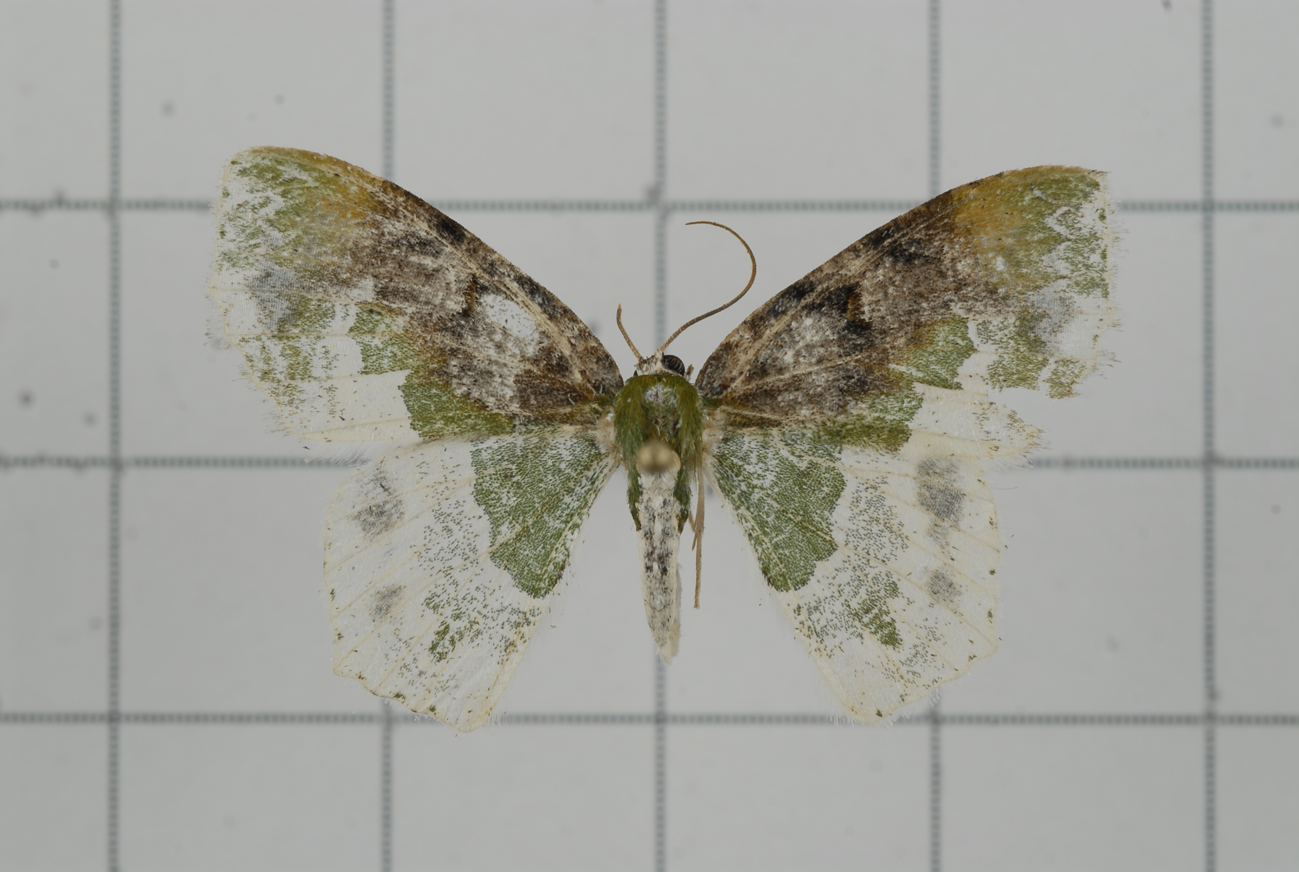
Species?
Eucyclodes semialba semialba
